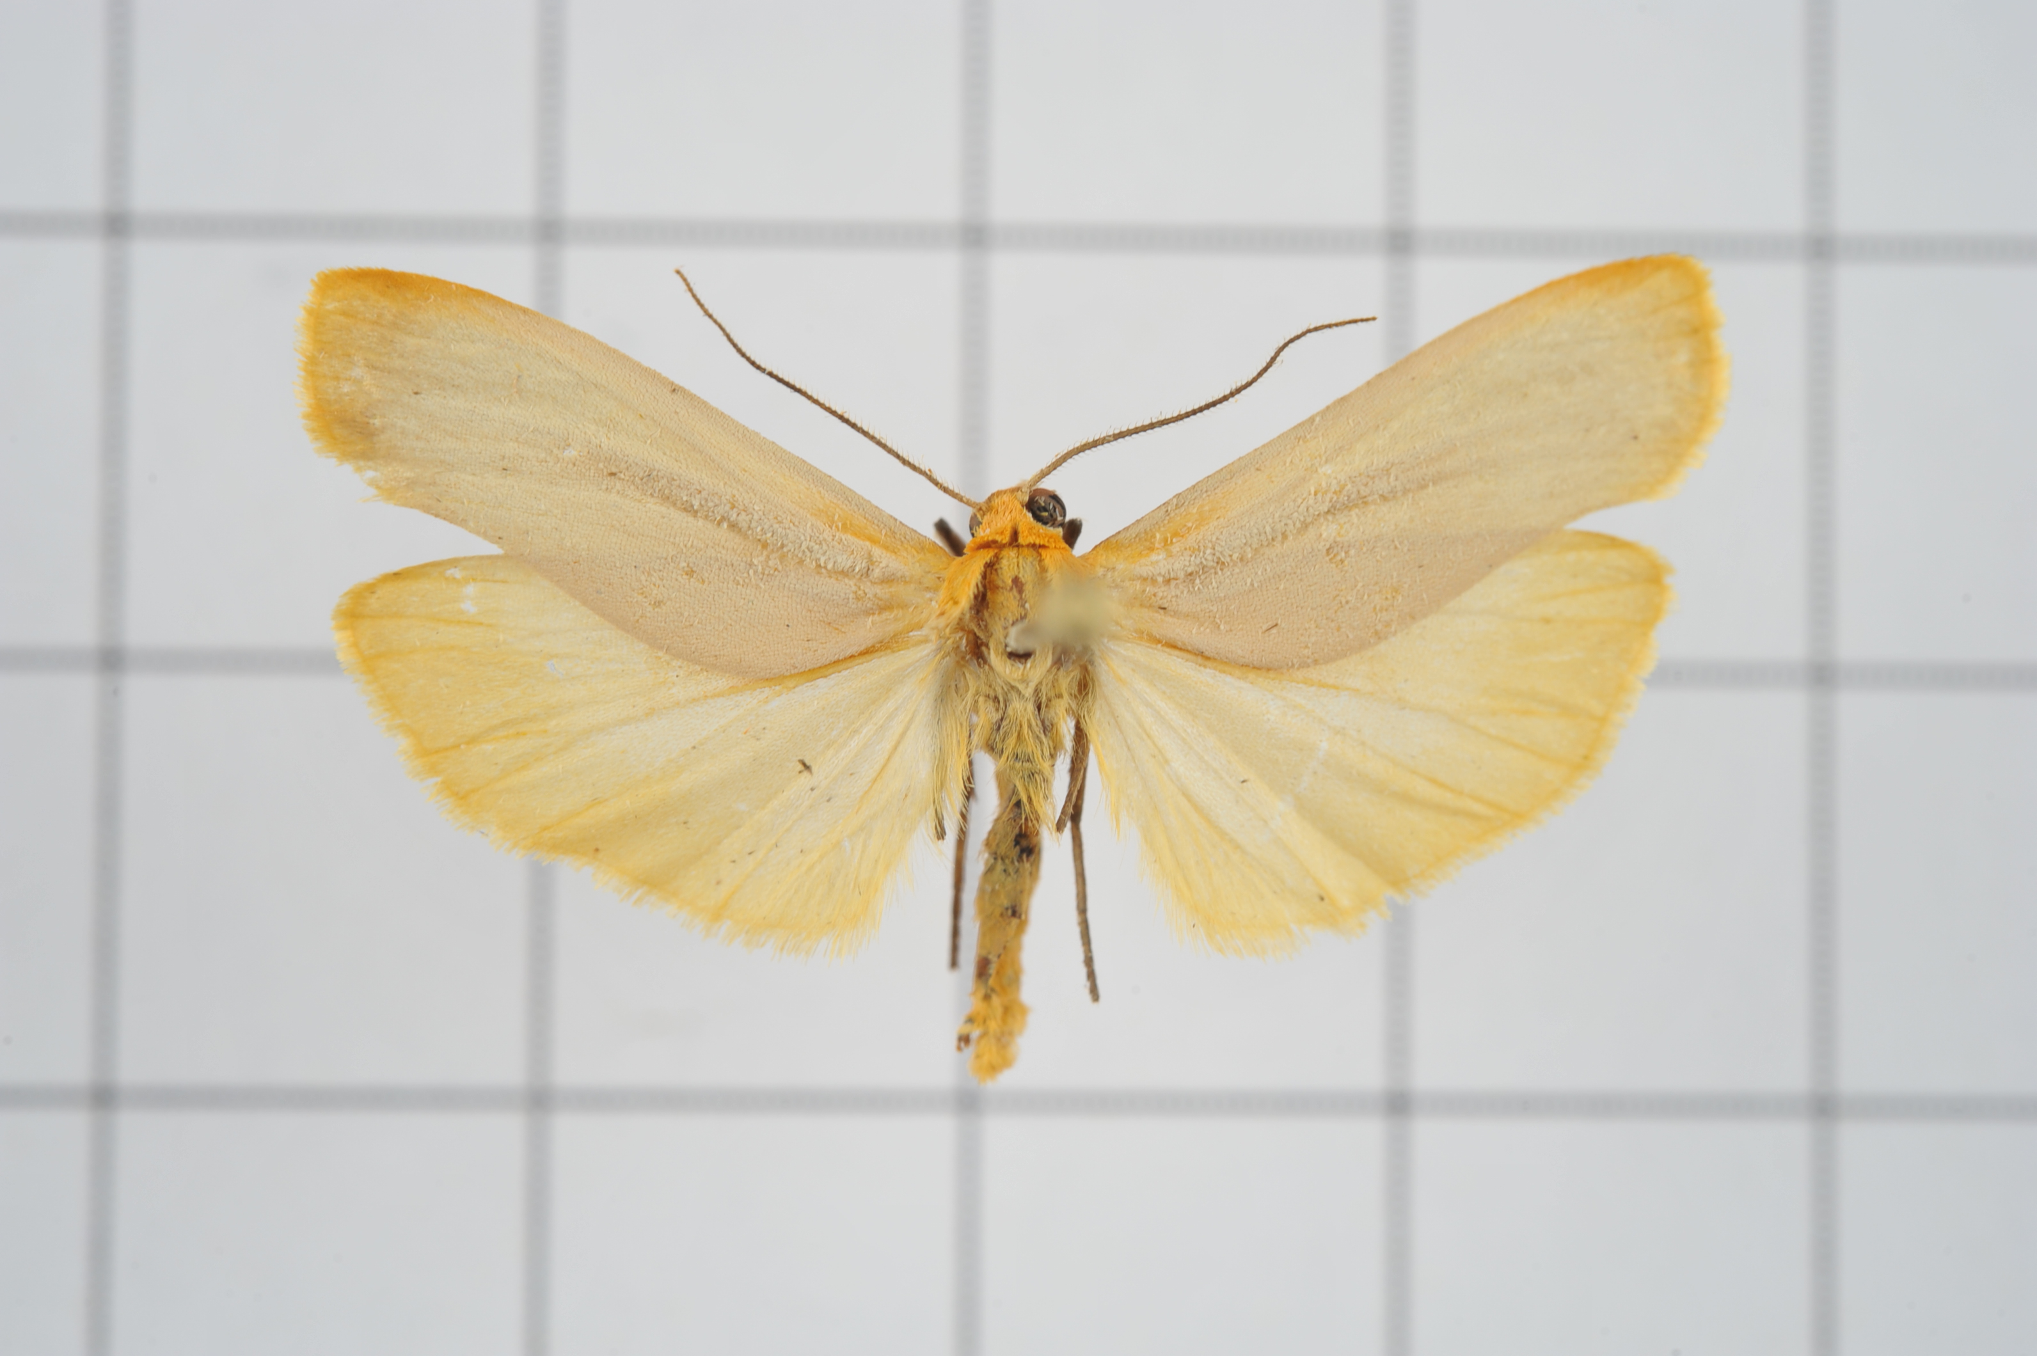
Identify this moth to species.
Katha emberifera
